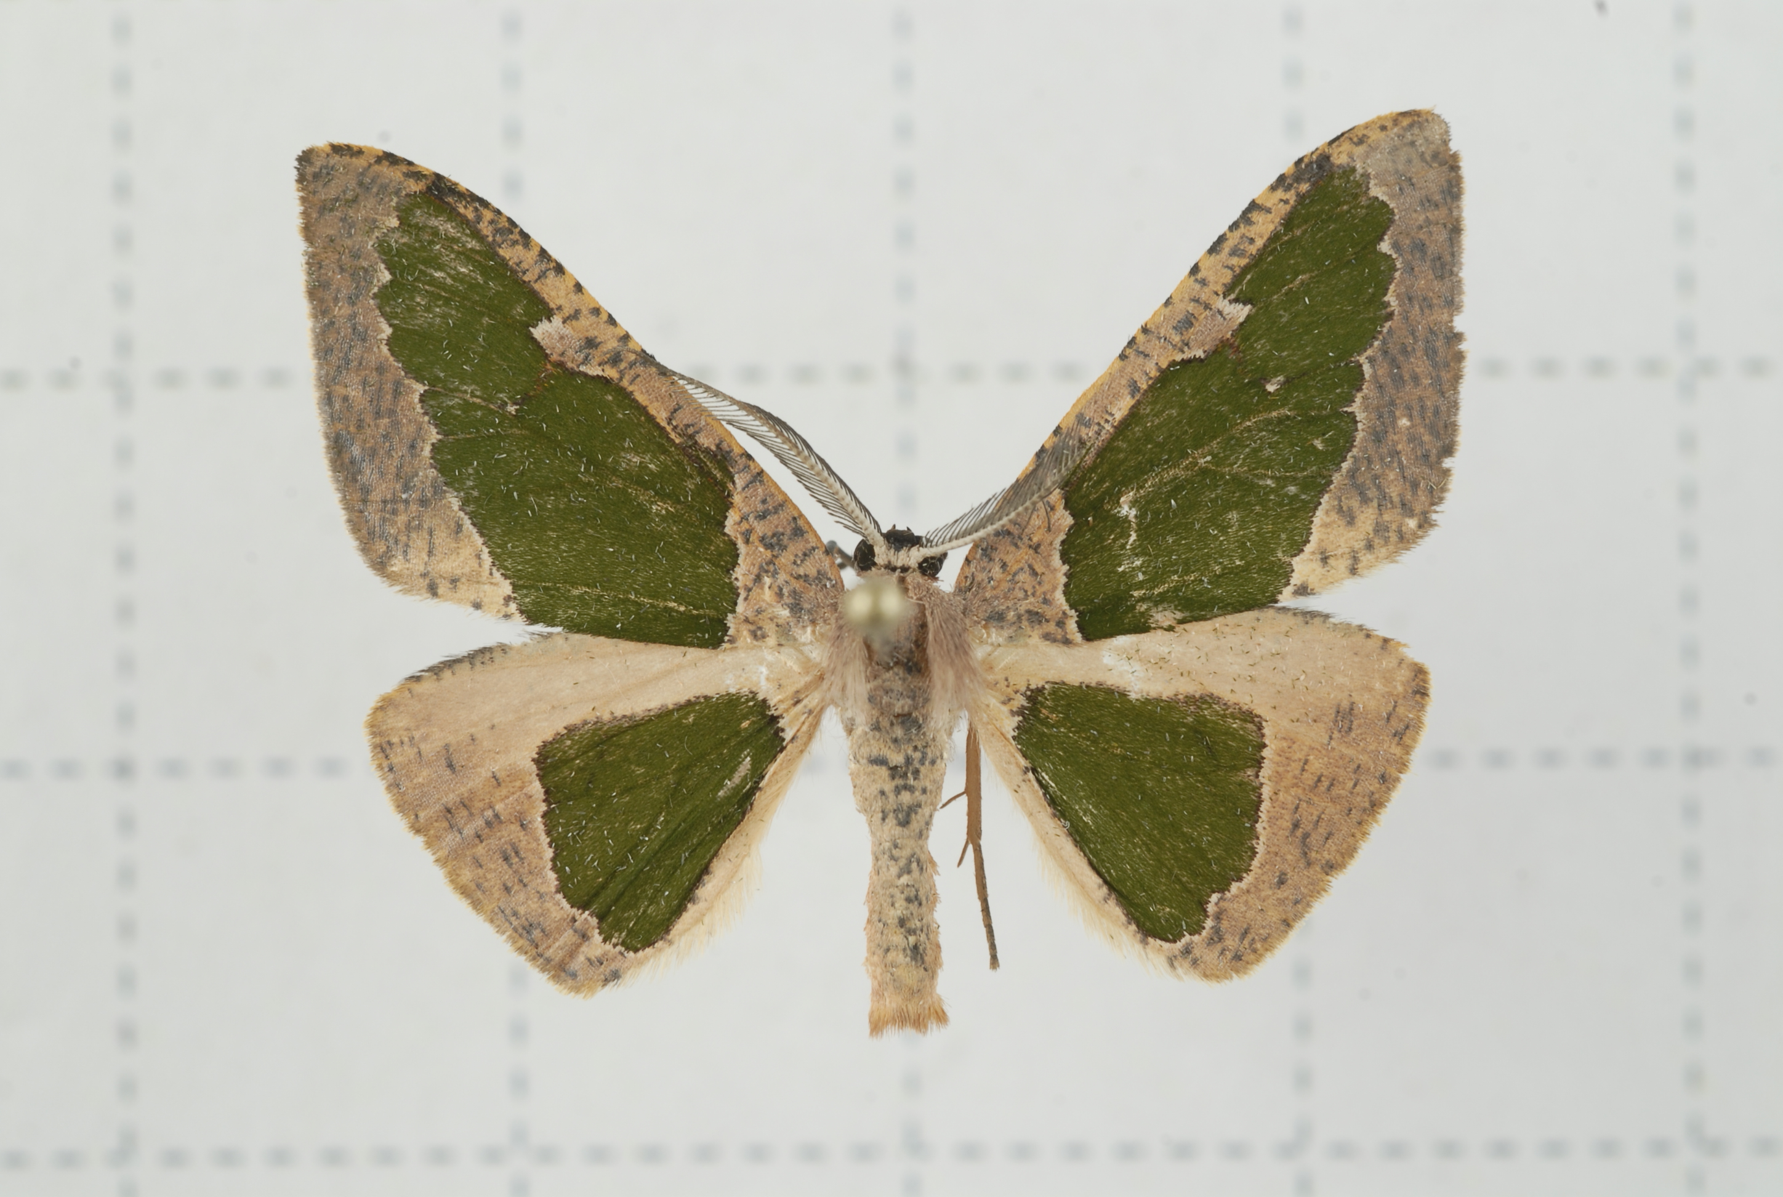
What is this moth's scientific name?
Celenna festivaria formosensis
